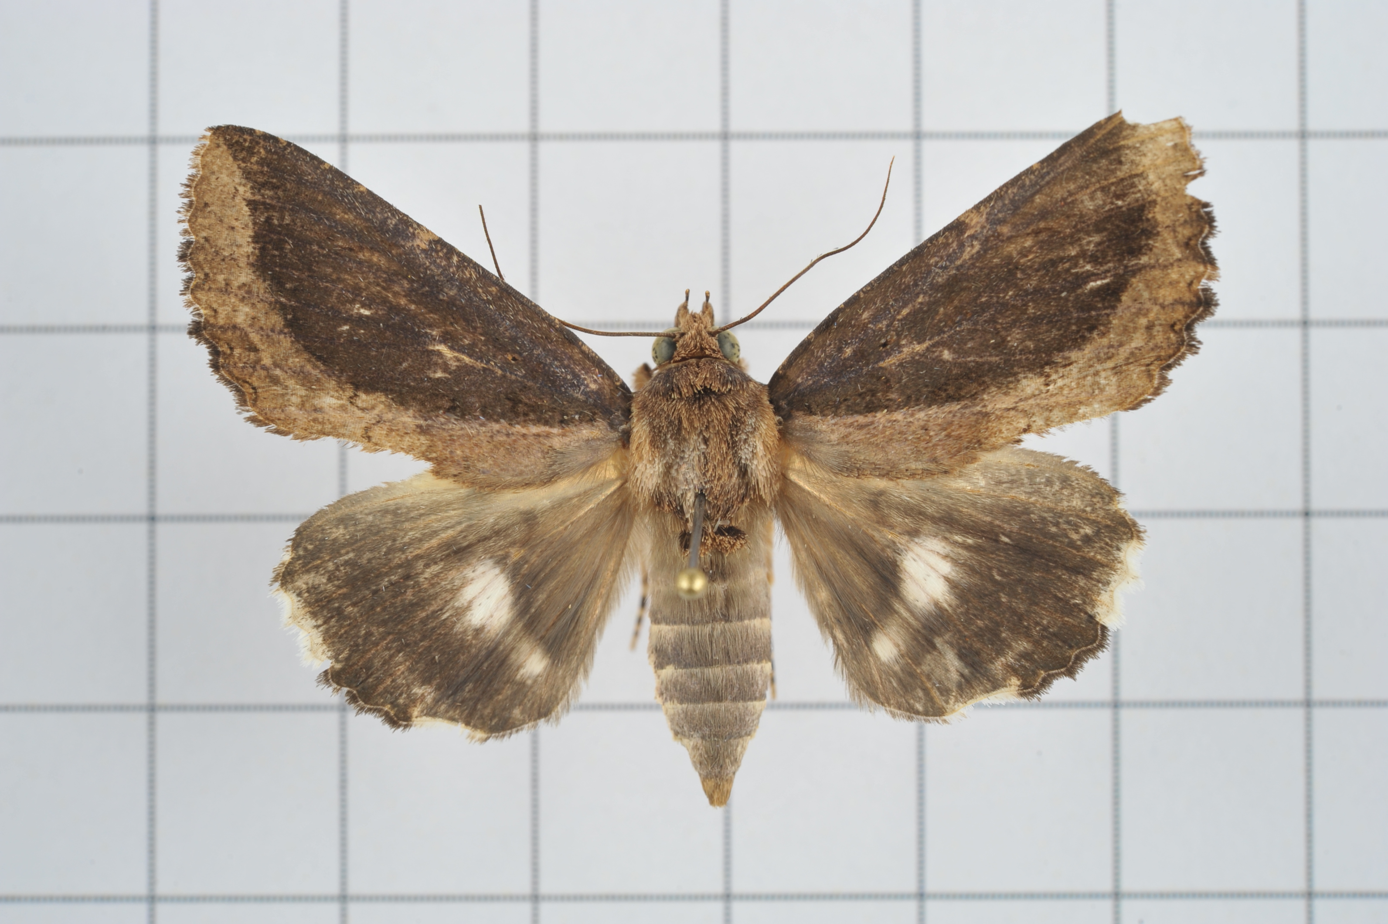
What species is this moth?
Ercheia cyllaria
